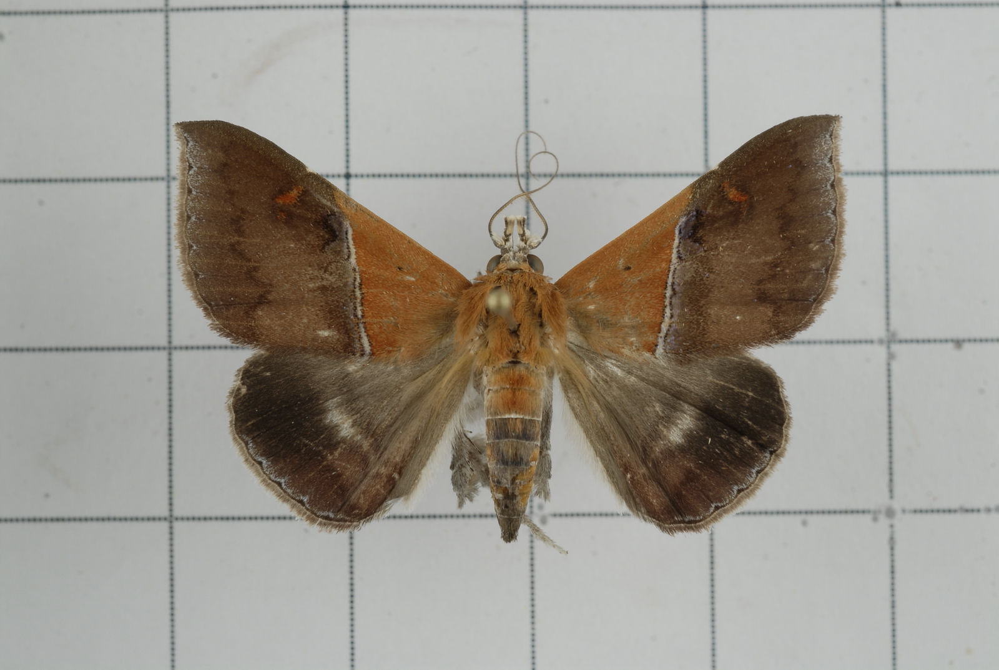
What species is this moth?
Sympis rufibasis
